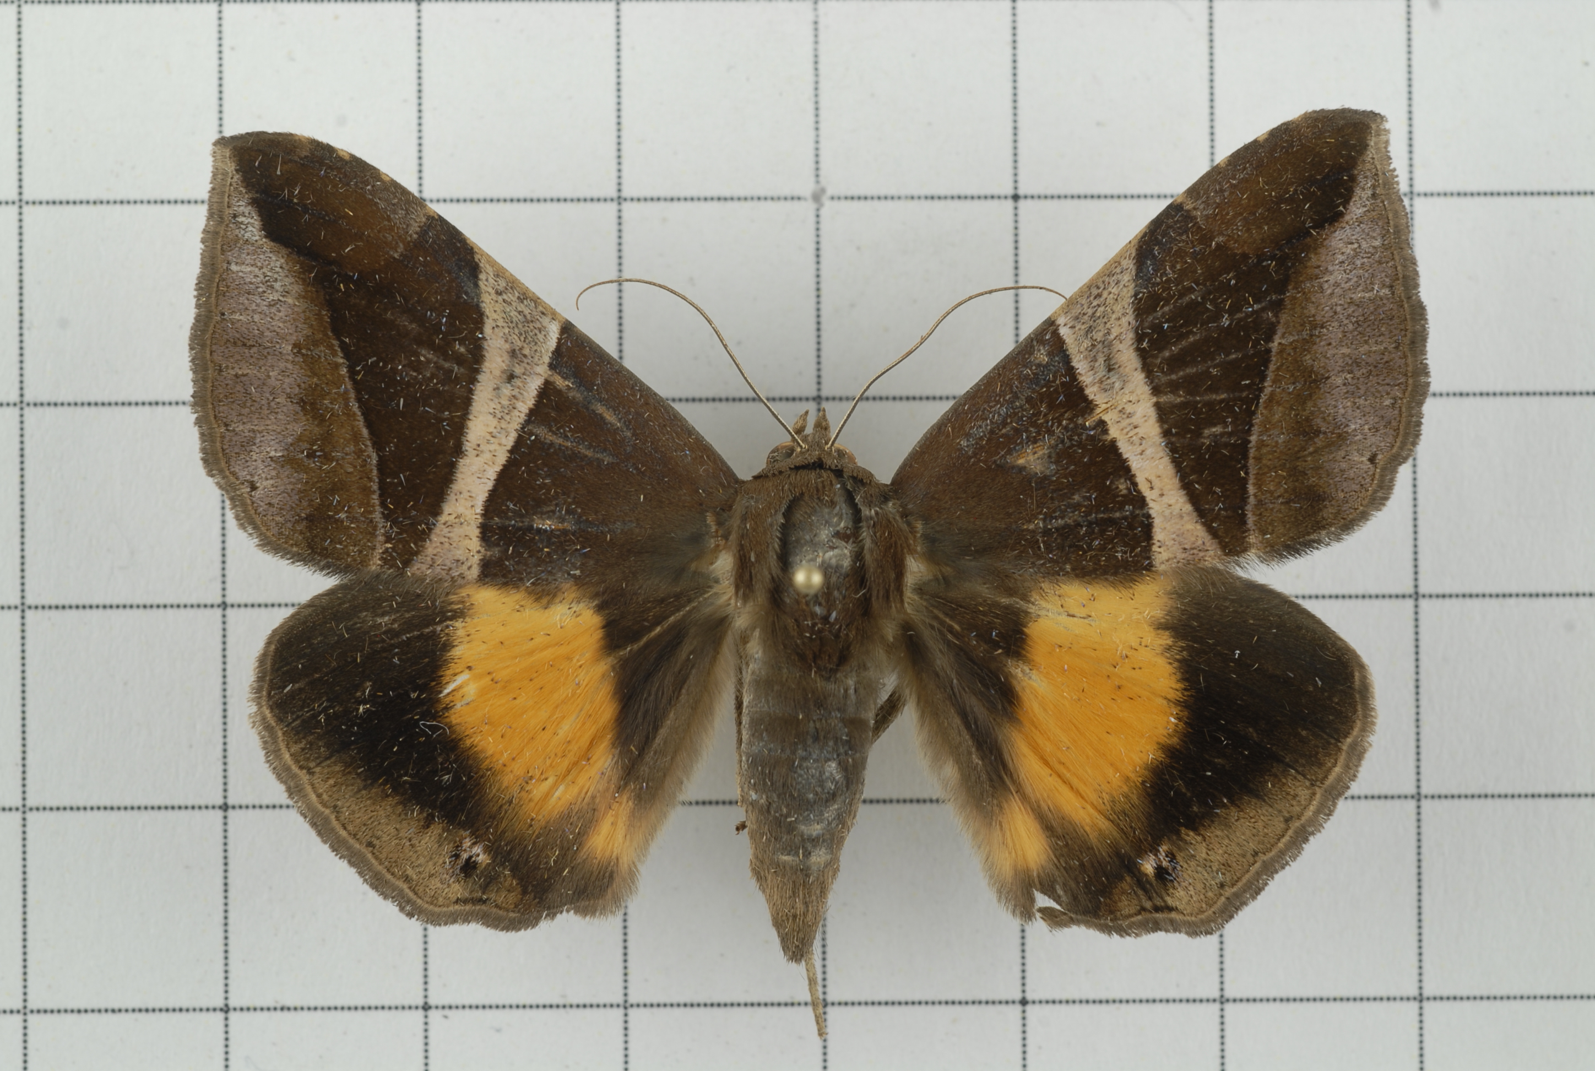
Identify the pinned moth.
Bastilla fulvotaenia
